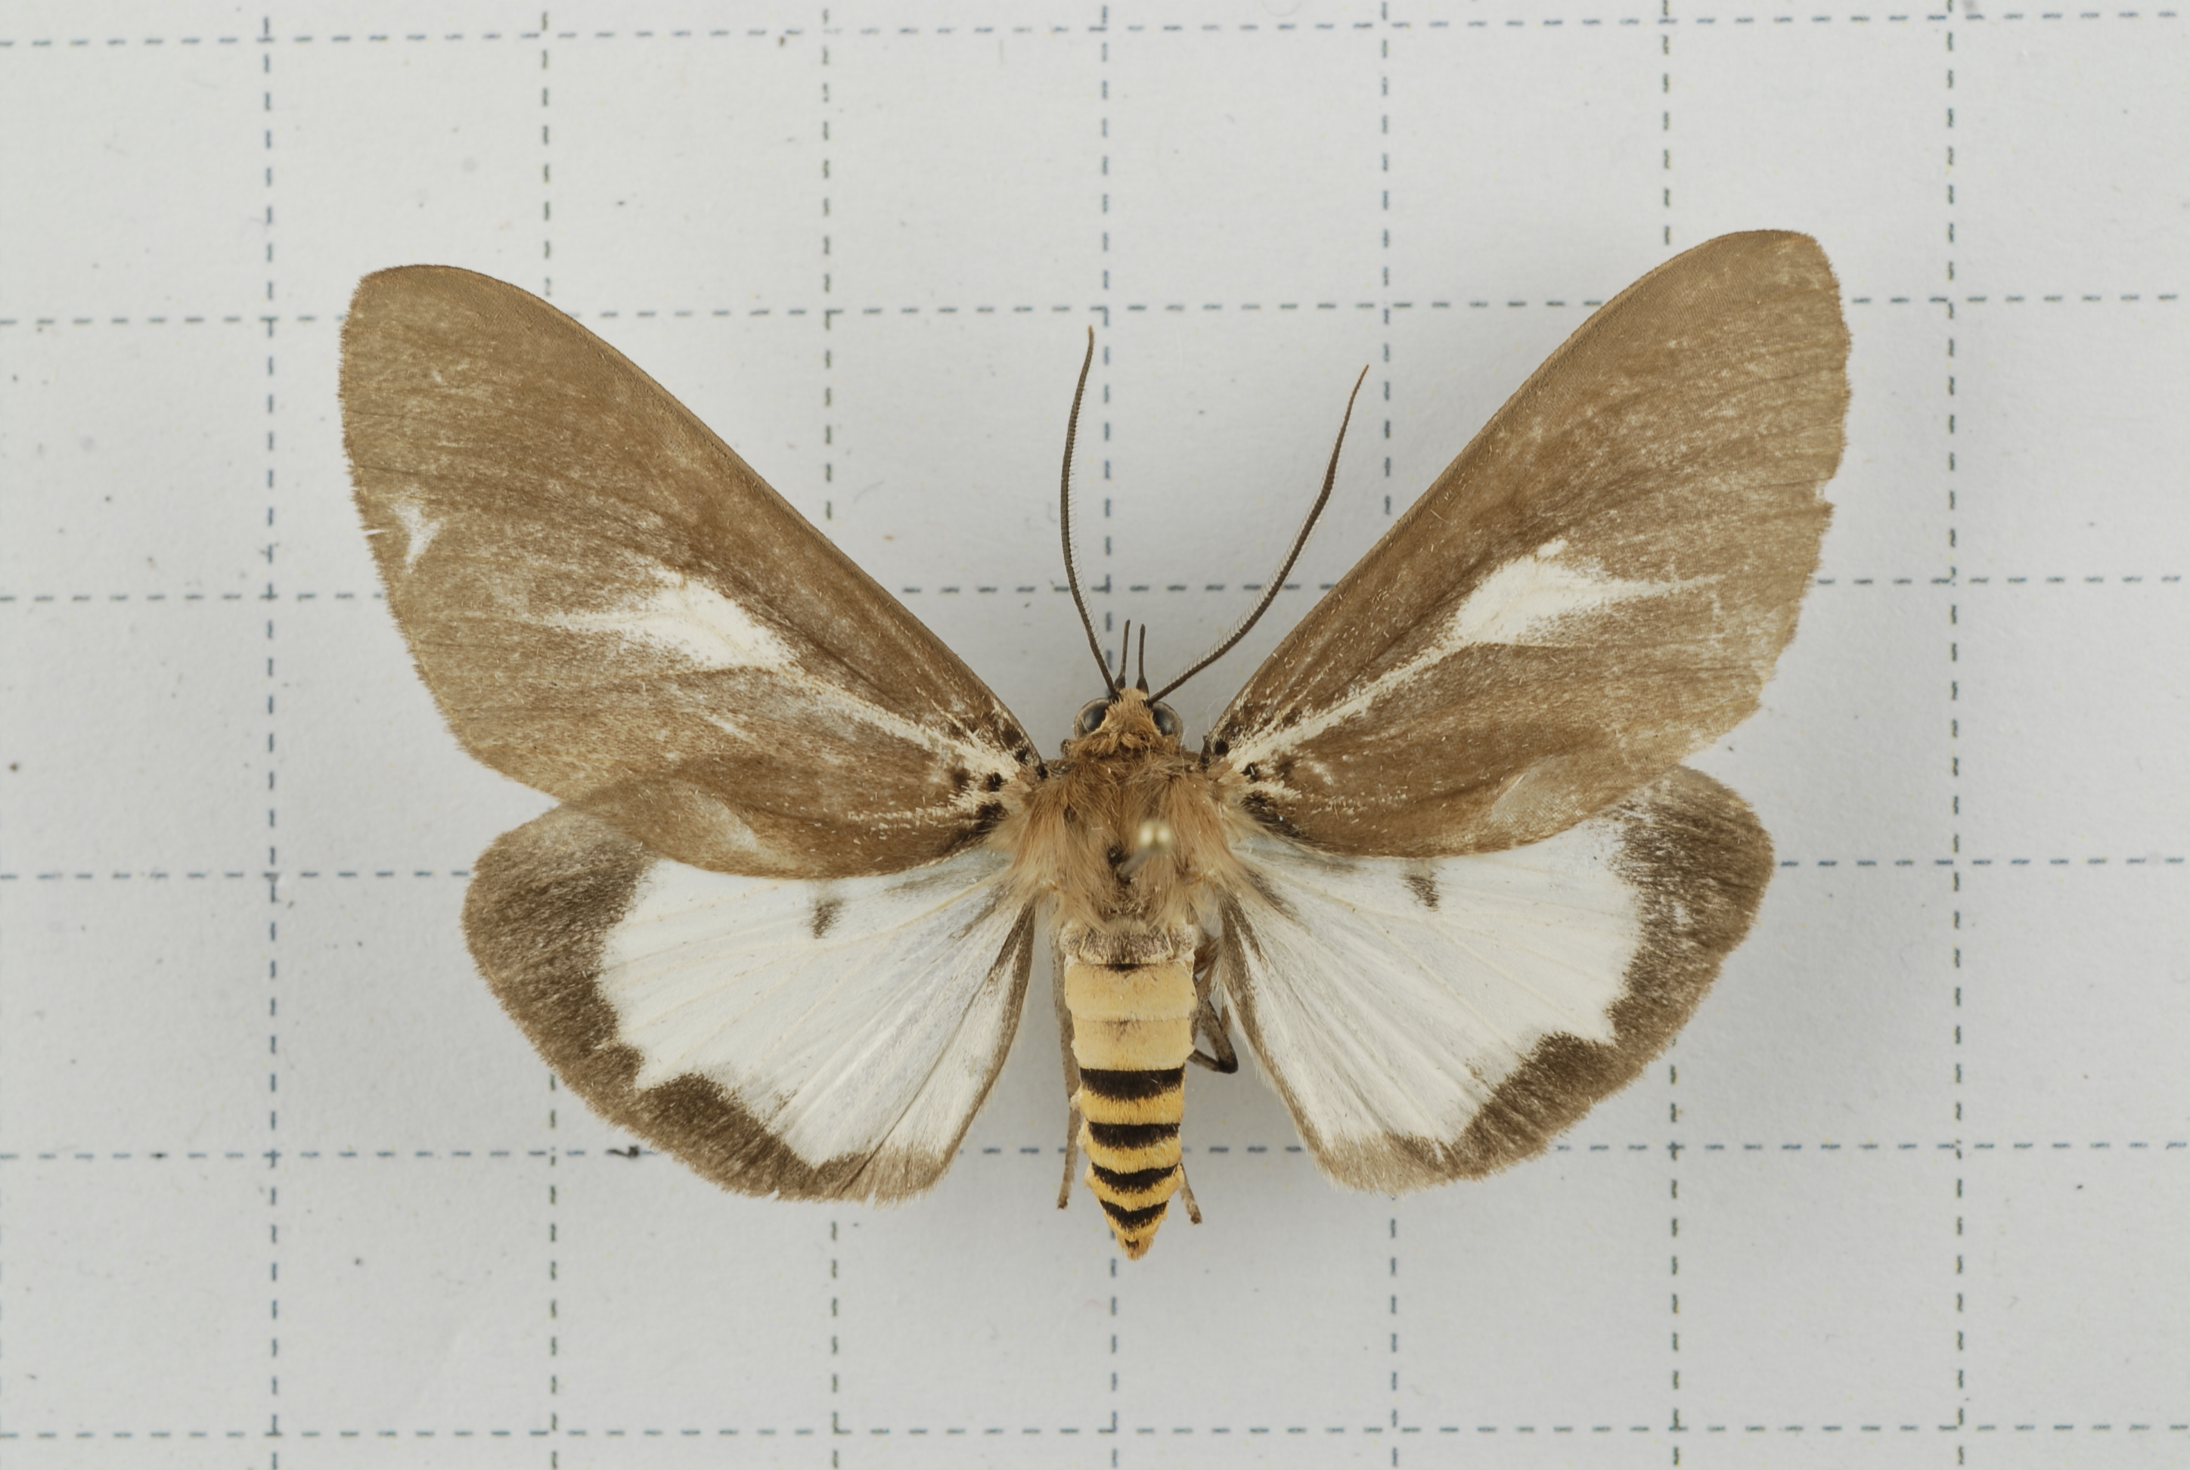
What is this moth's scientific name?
Asota heliconia zebrina
